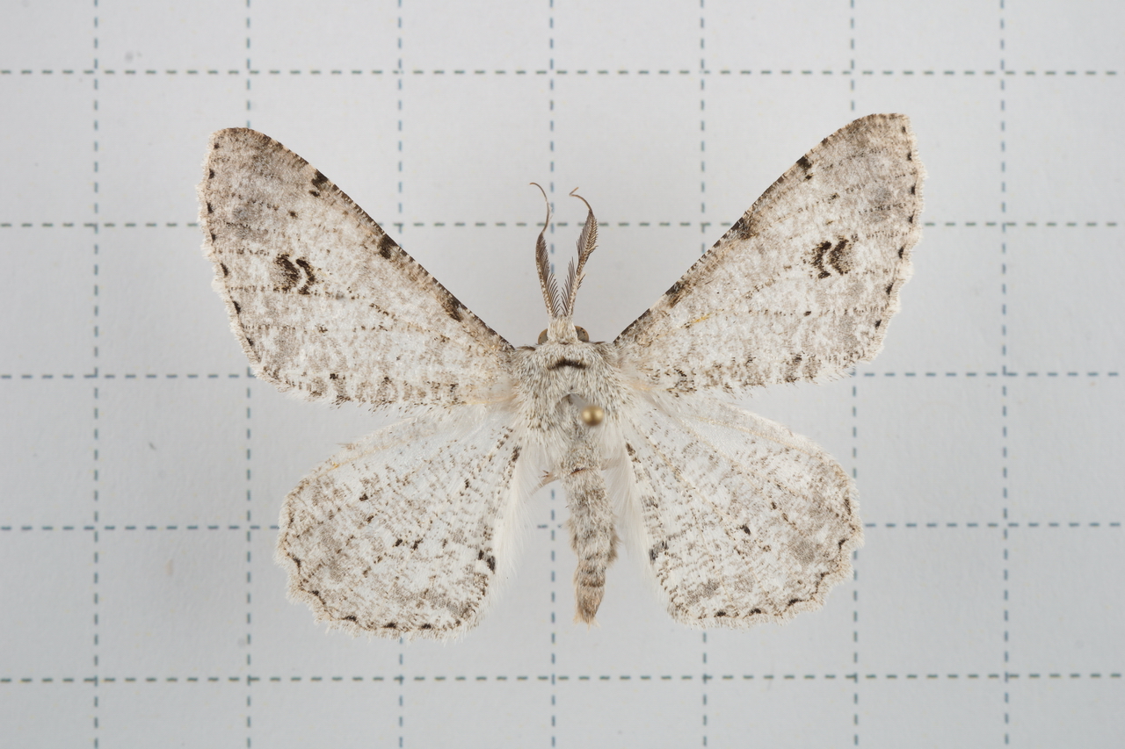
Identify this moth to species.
Lassaba parvalbidaria parvalbidaria
